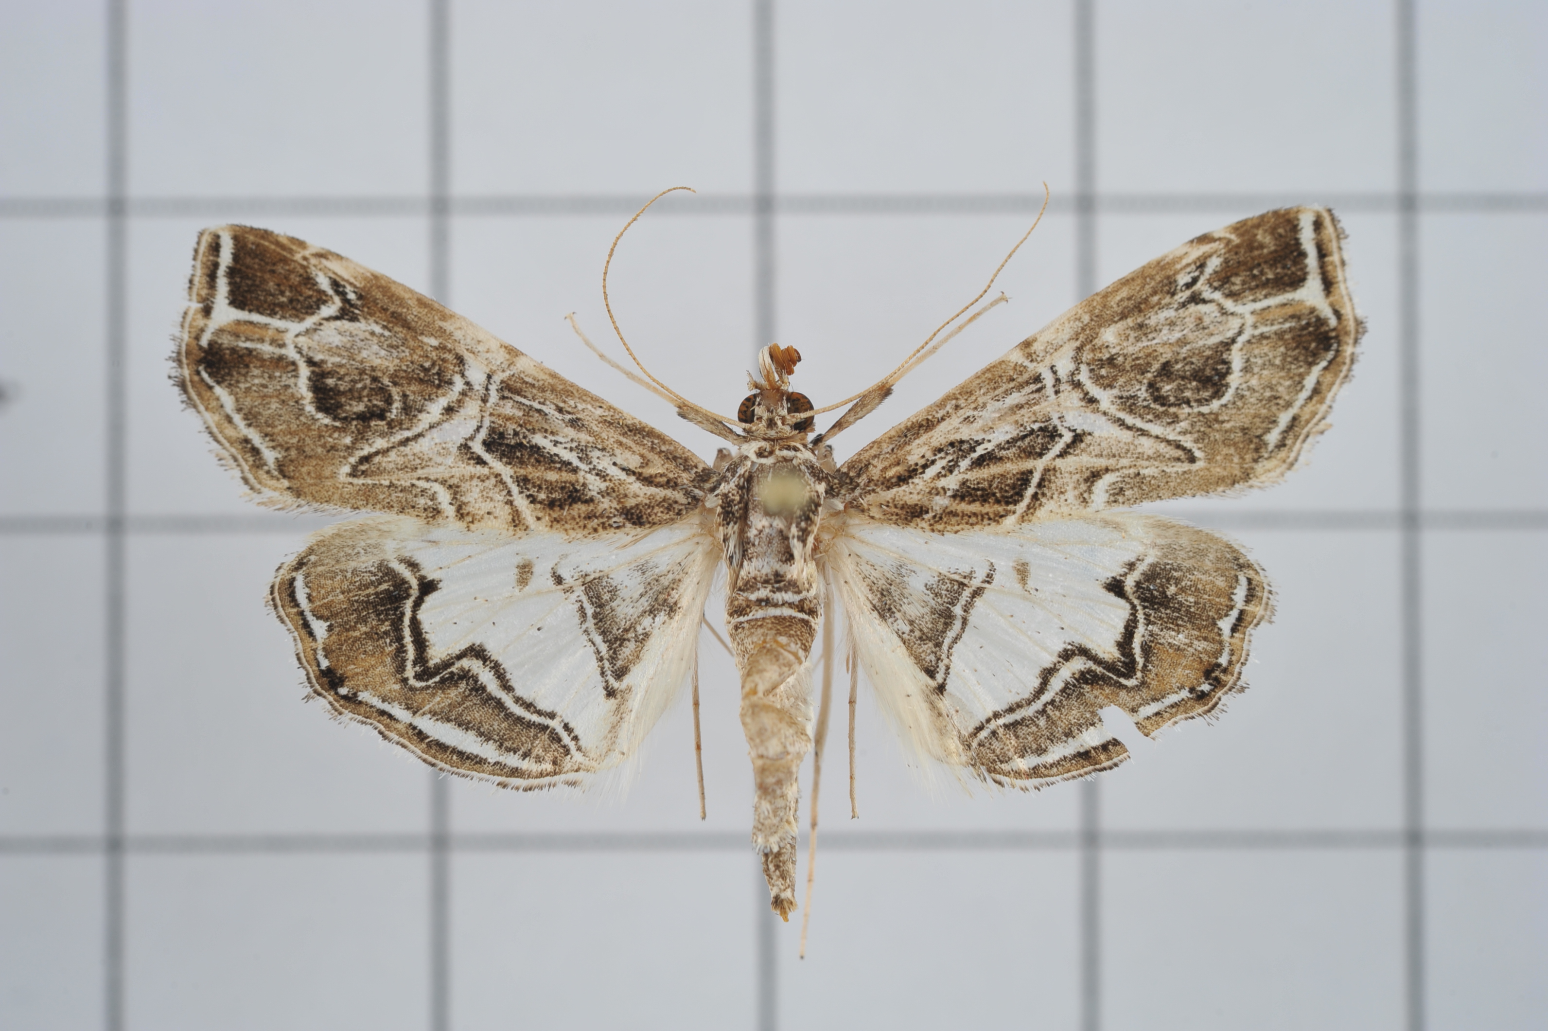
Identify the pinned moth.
Paracymoriza vagalis
